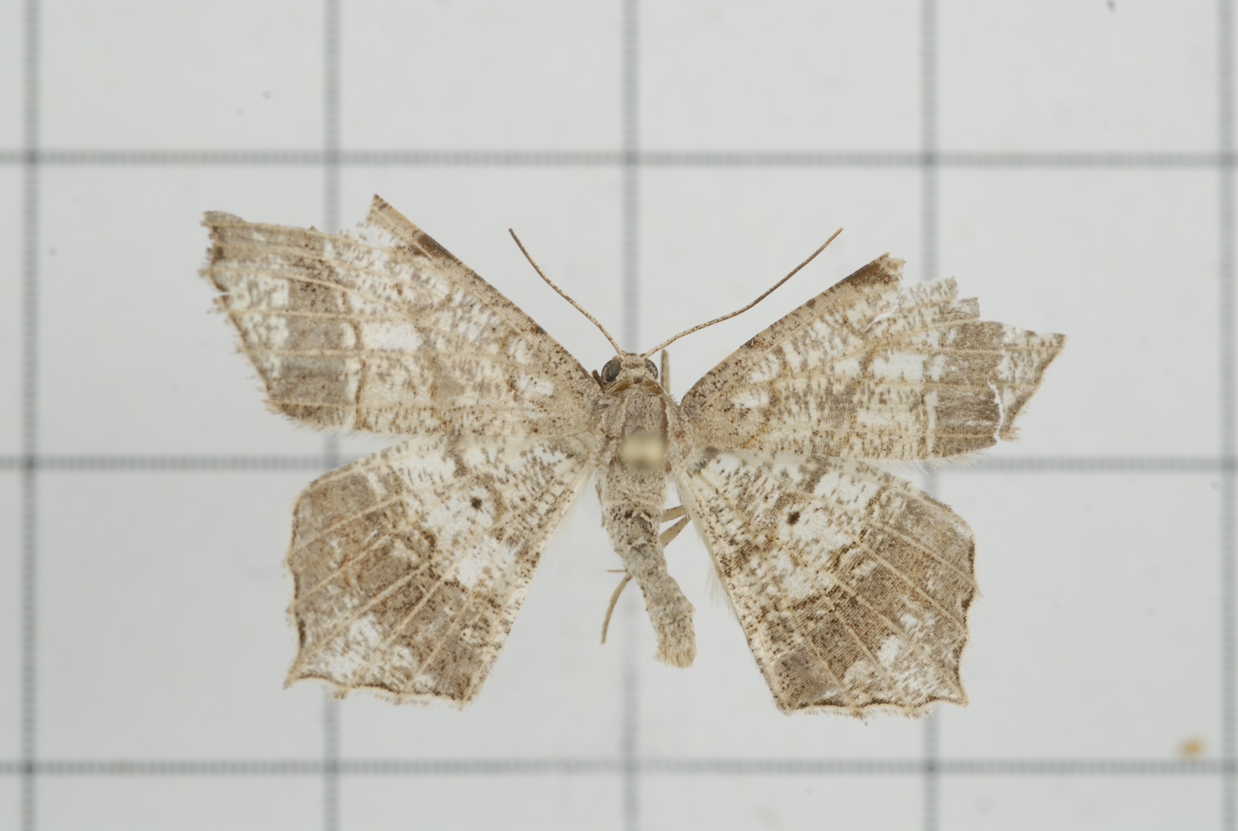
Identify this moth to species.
Chiasmia emersaria
